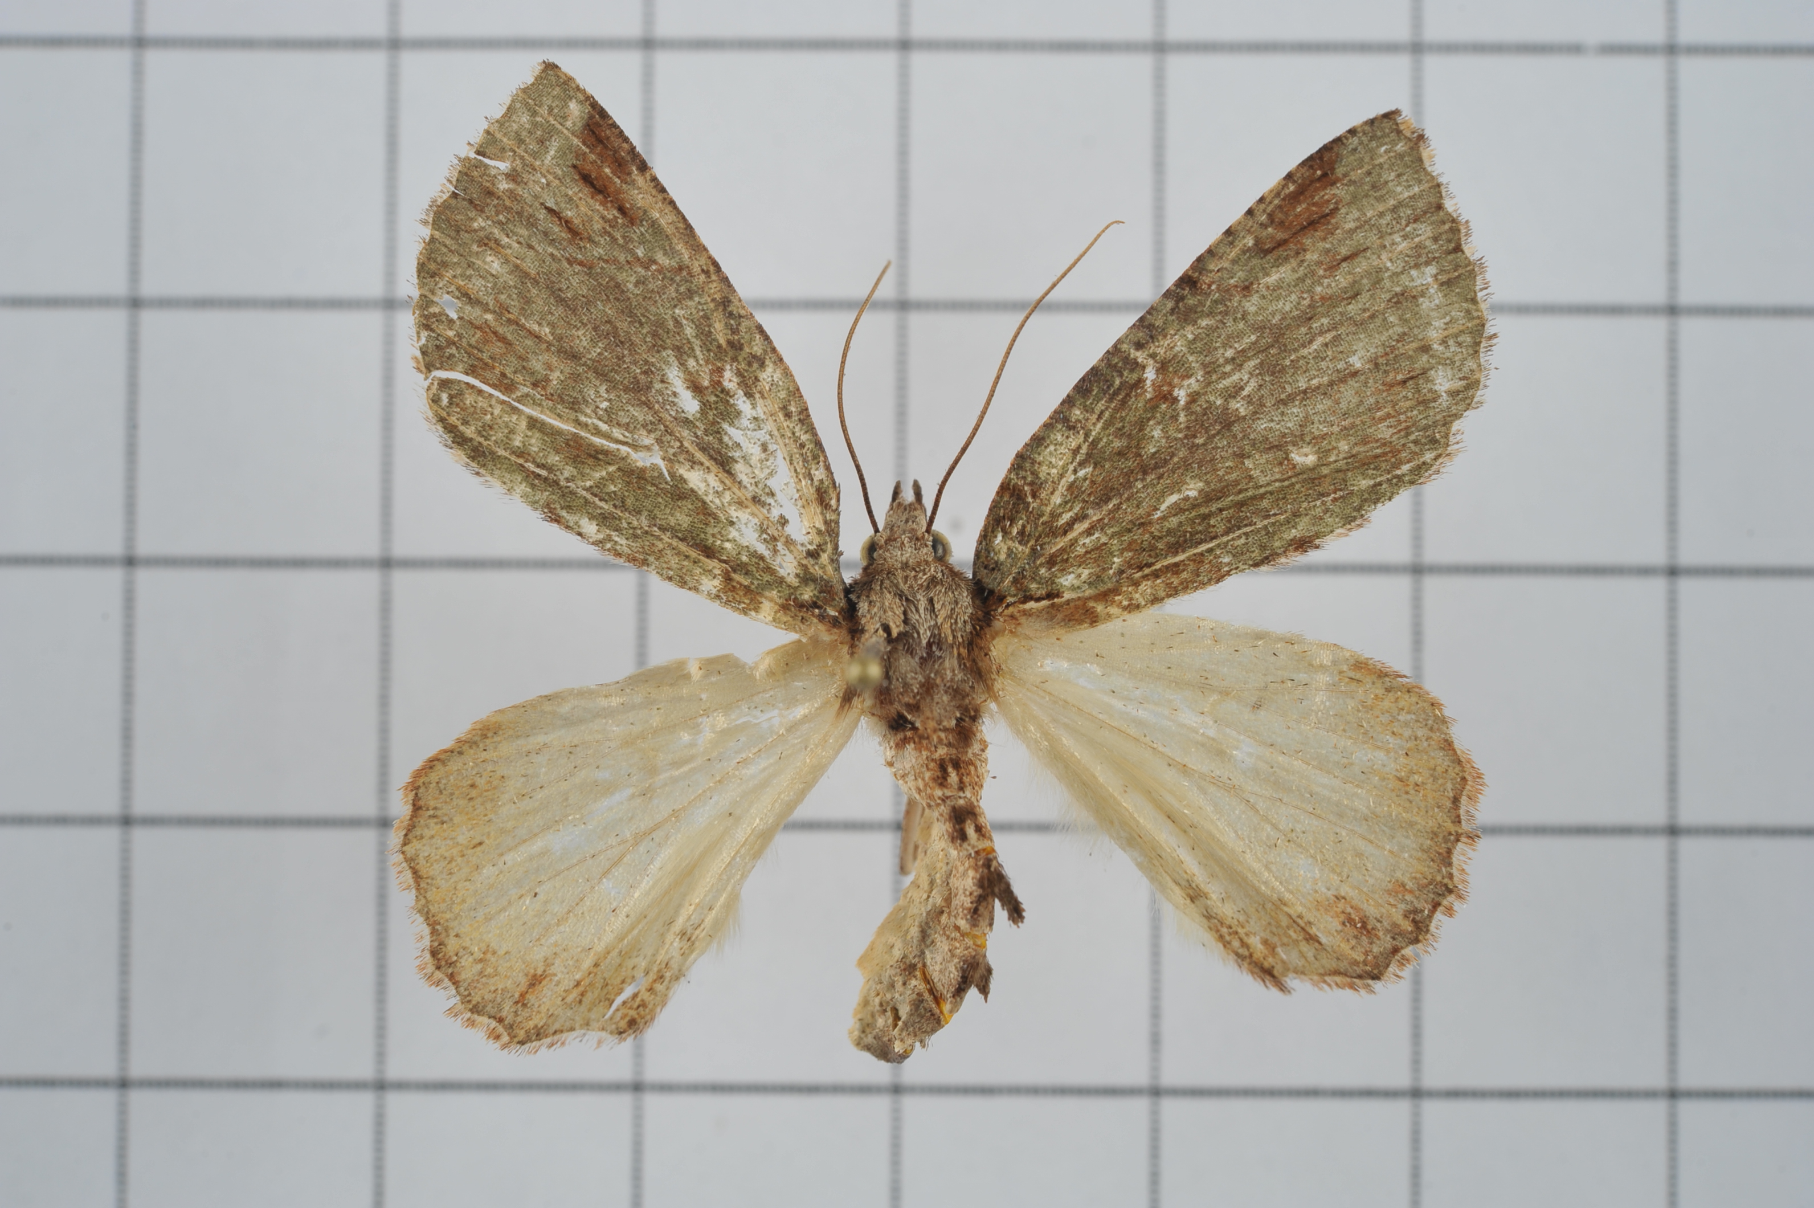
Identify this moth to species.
Dindica purpurata
